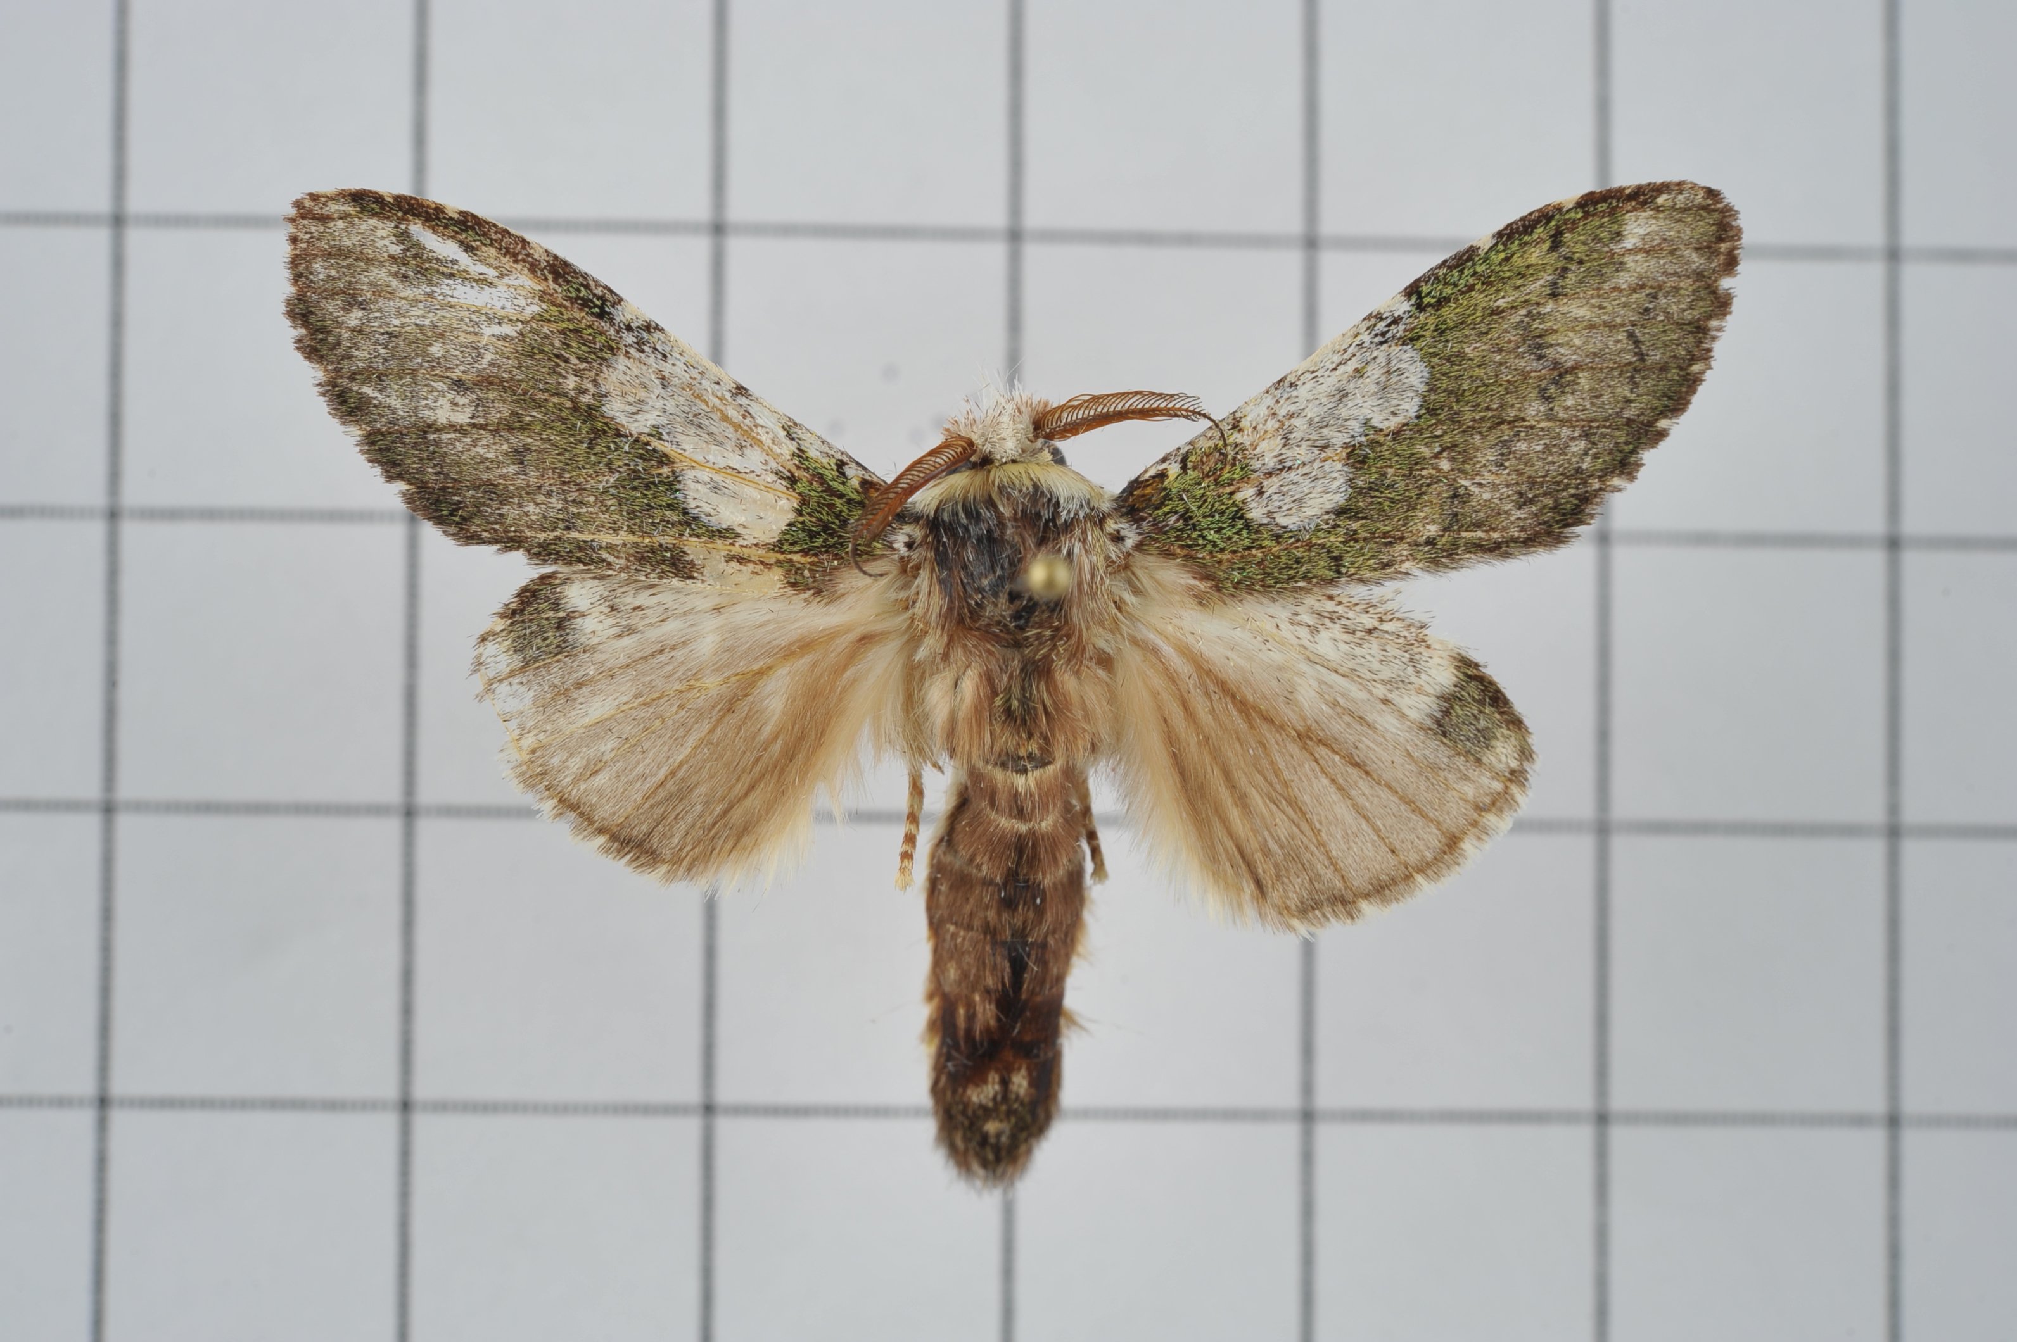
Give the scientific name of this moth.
Syntypistis comatus
